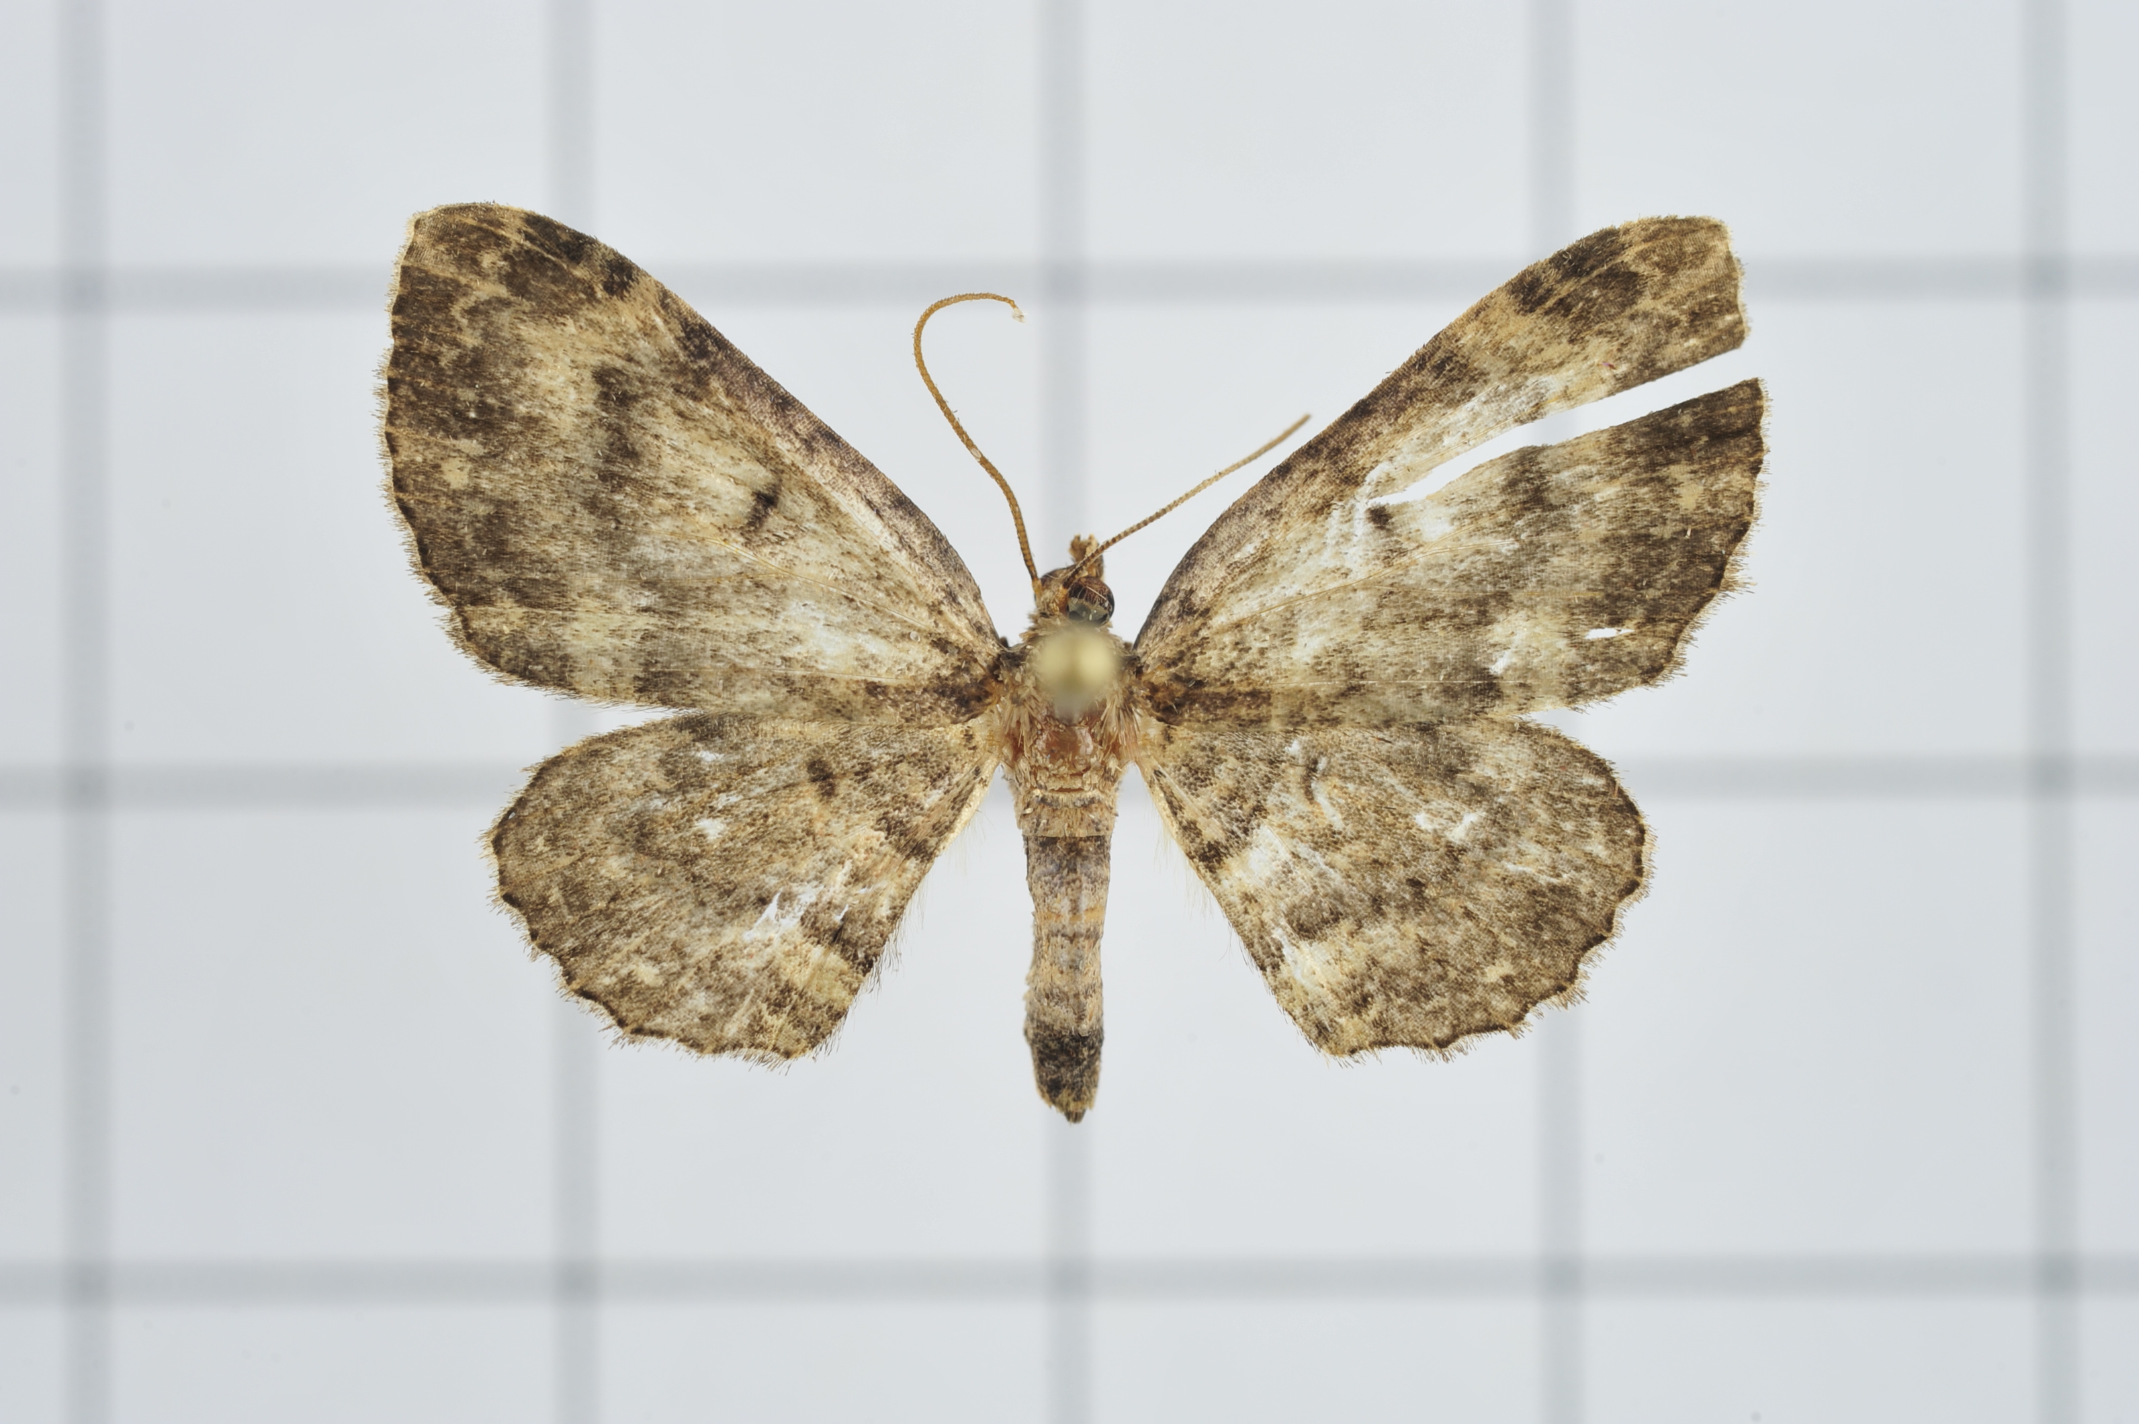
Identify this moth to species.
Pseudocollix hyperythra catalalia
